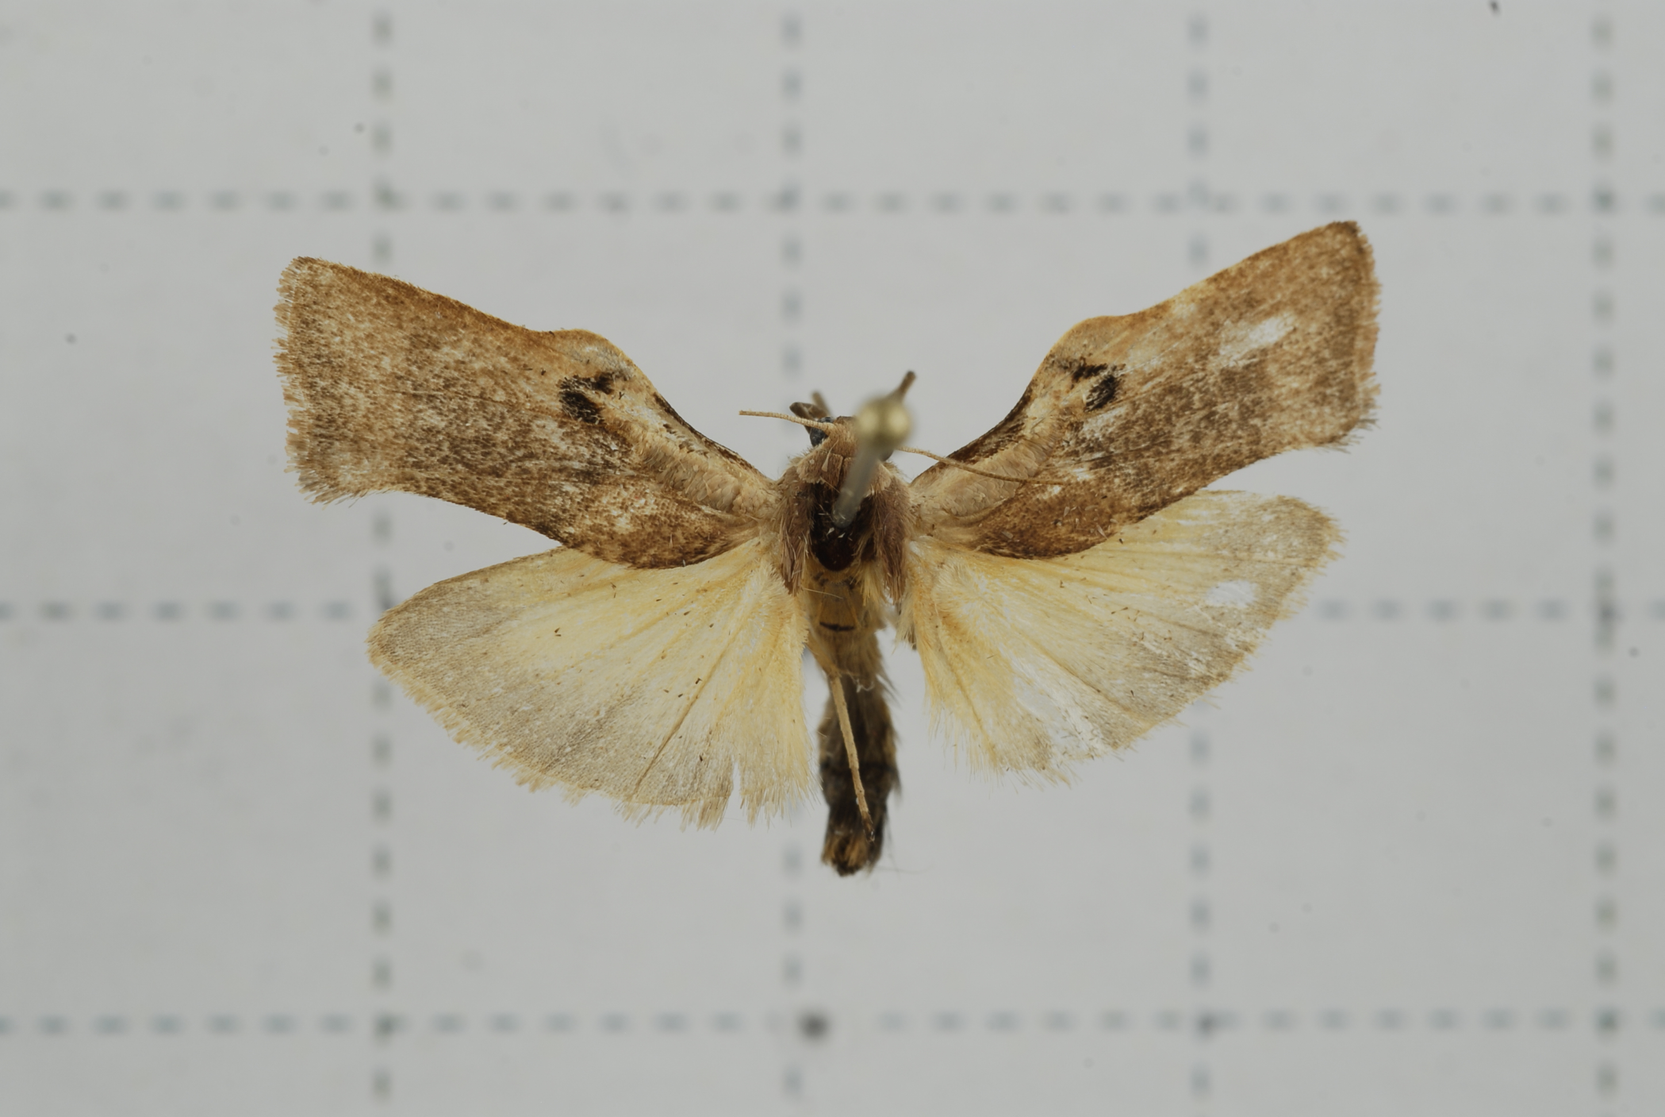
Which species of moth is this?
Teulisna tumida
